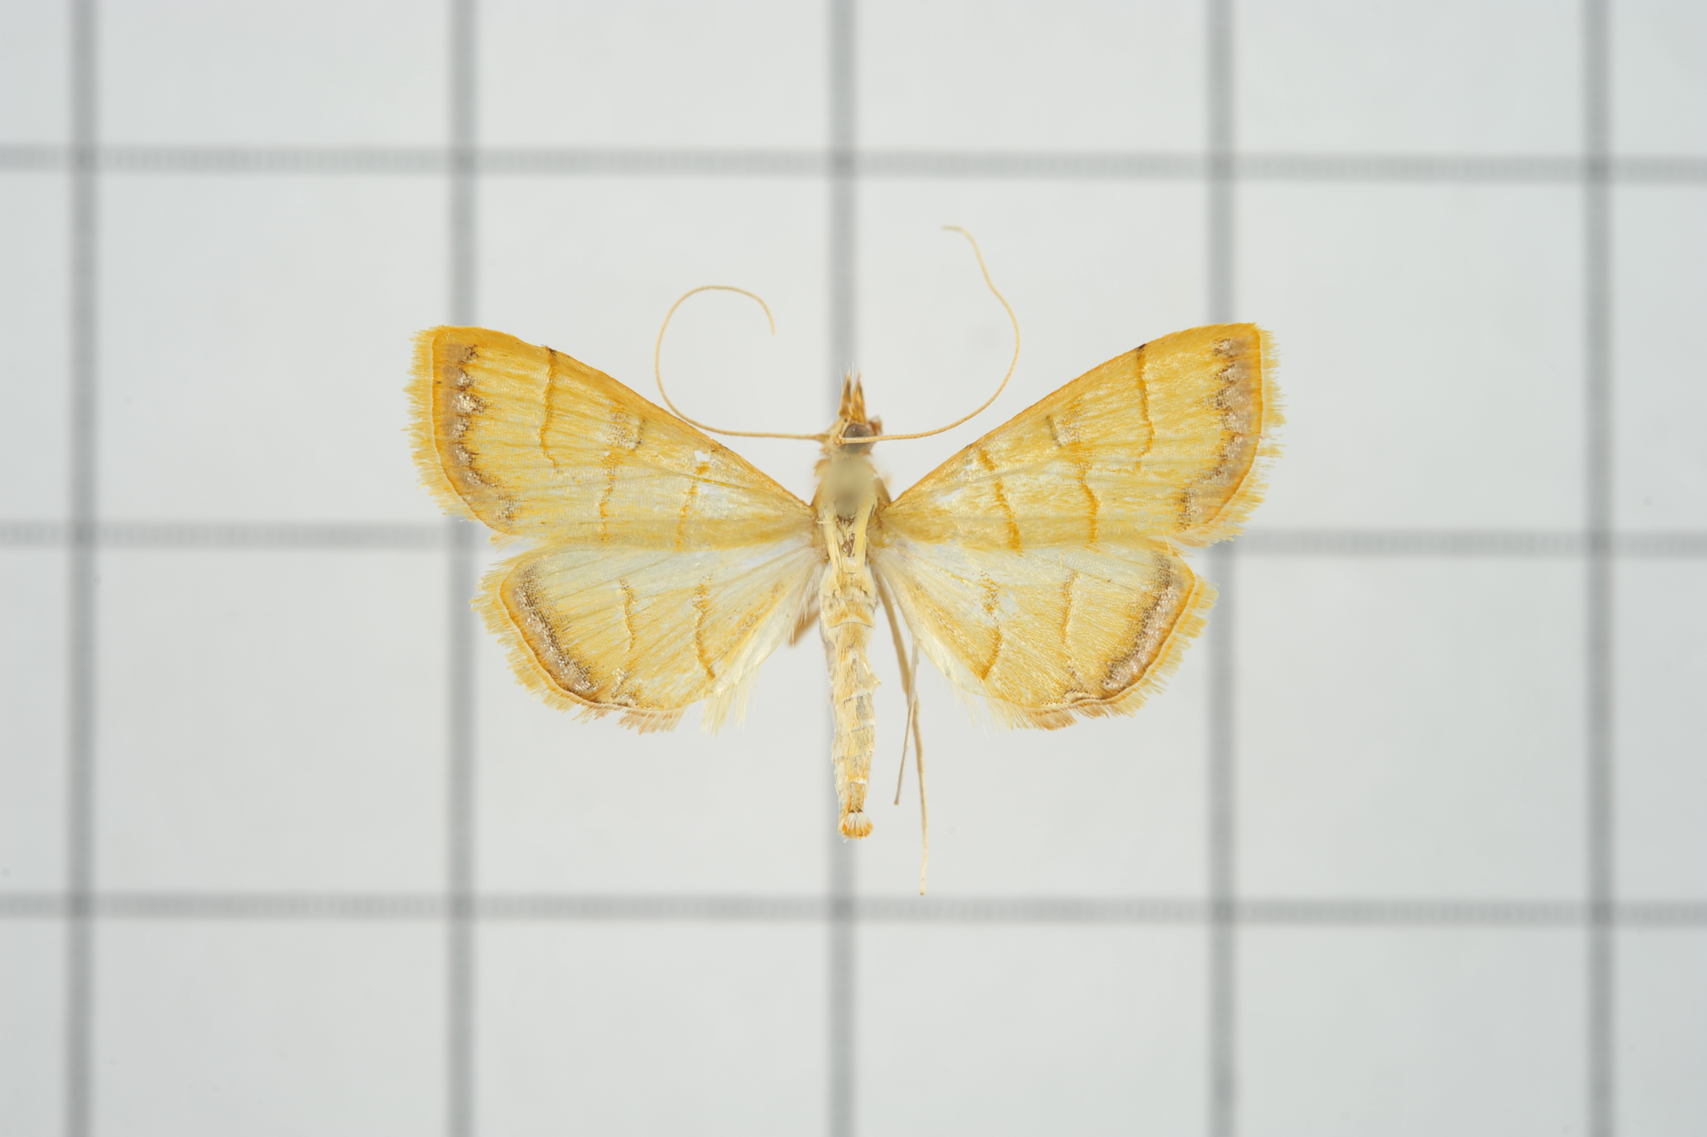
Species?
Pagyda lustralis
